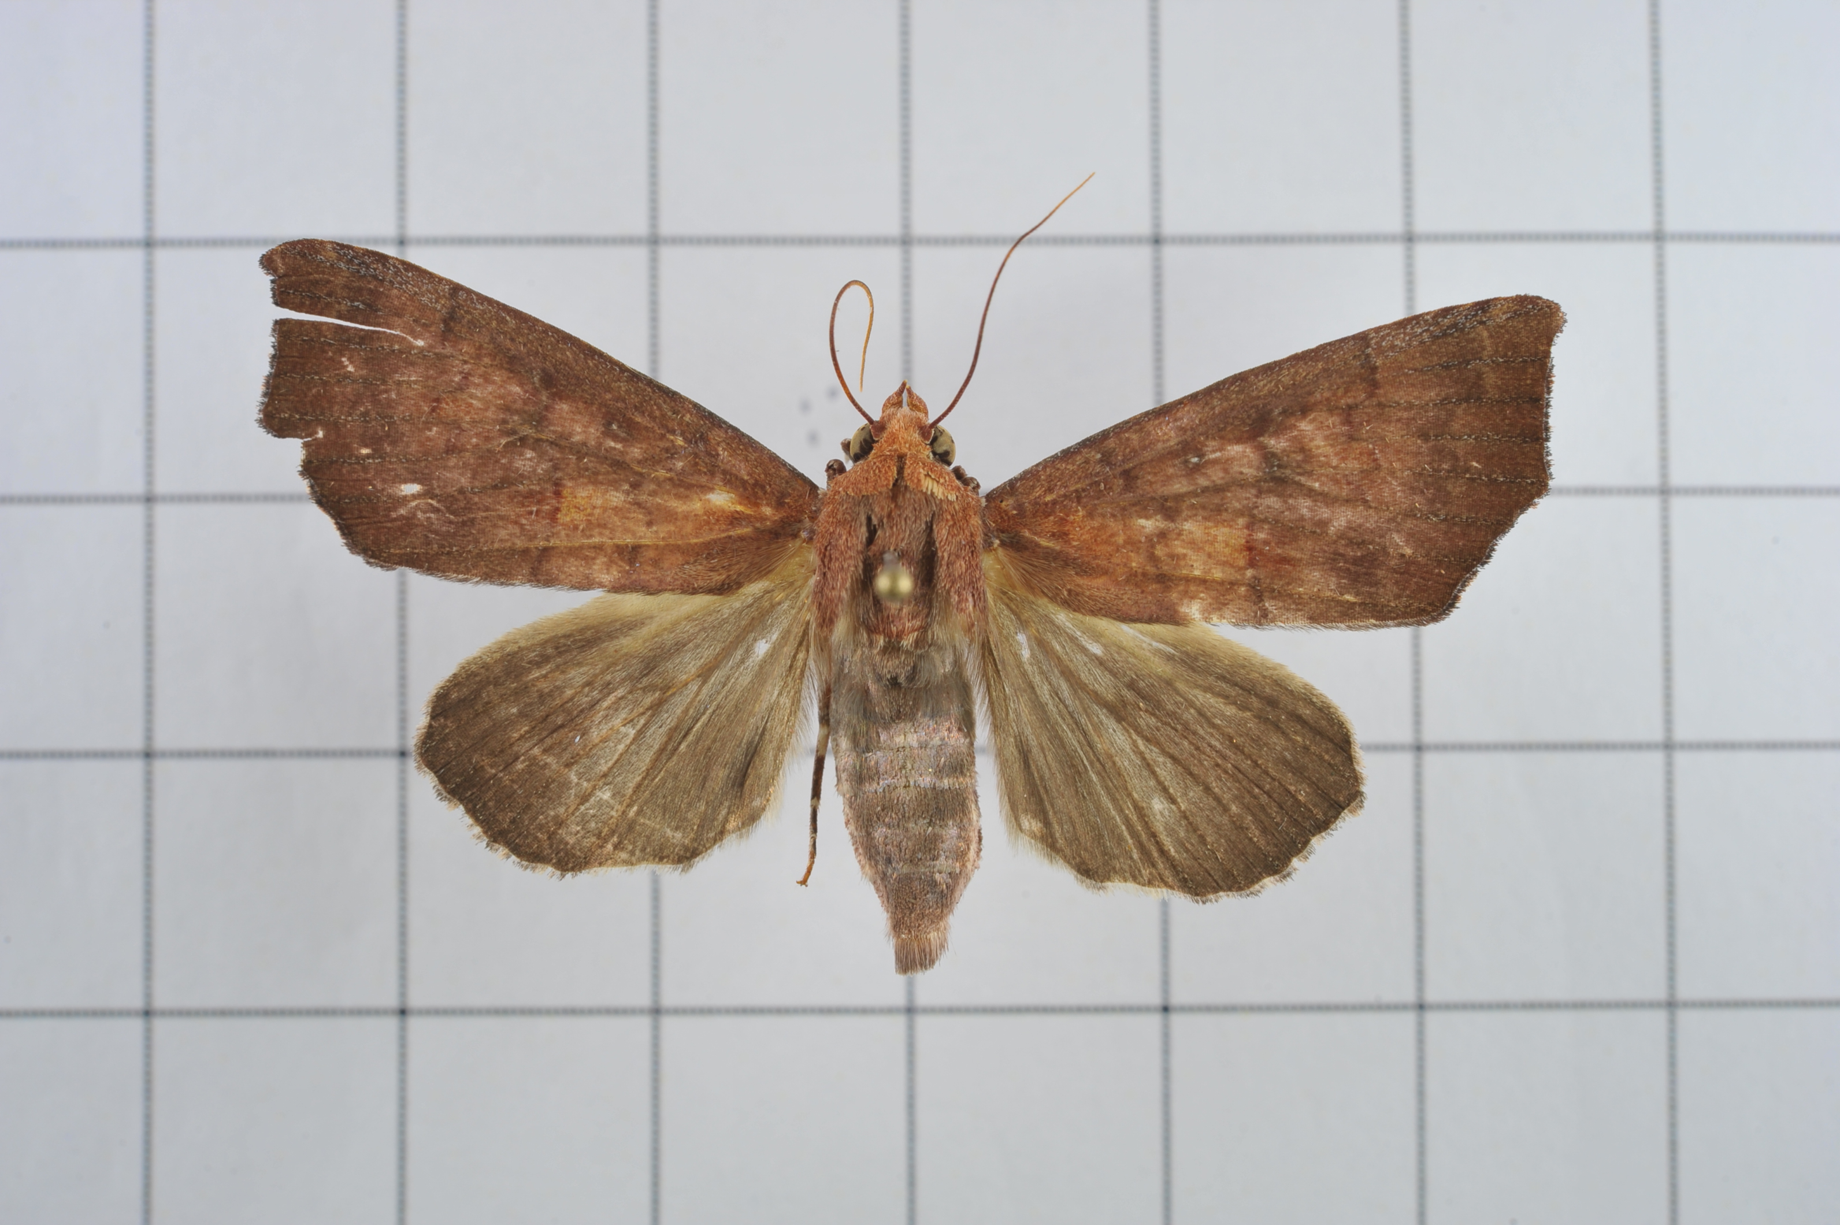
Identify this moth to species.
Rusicada privata
